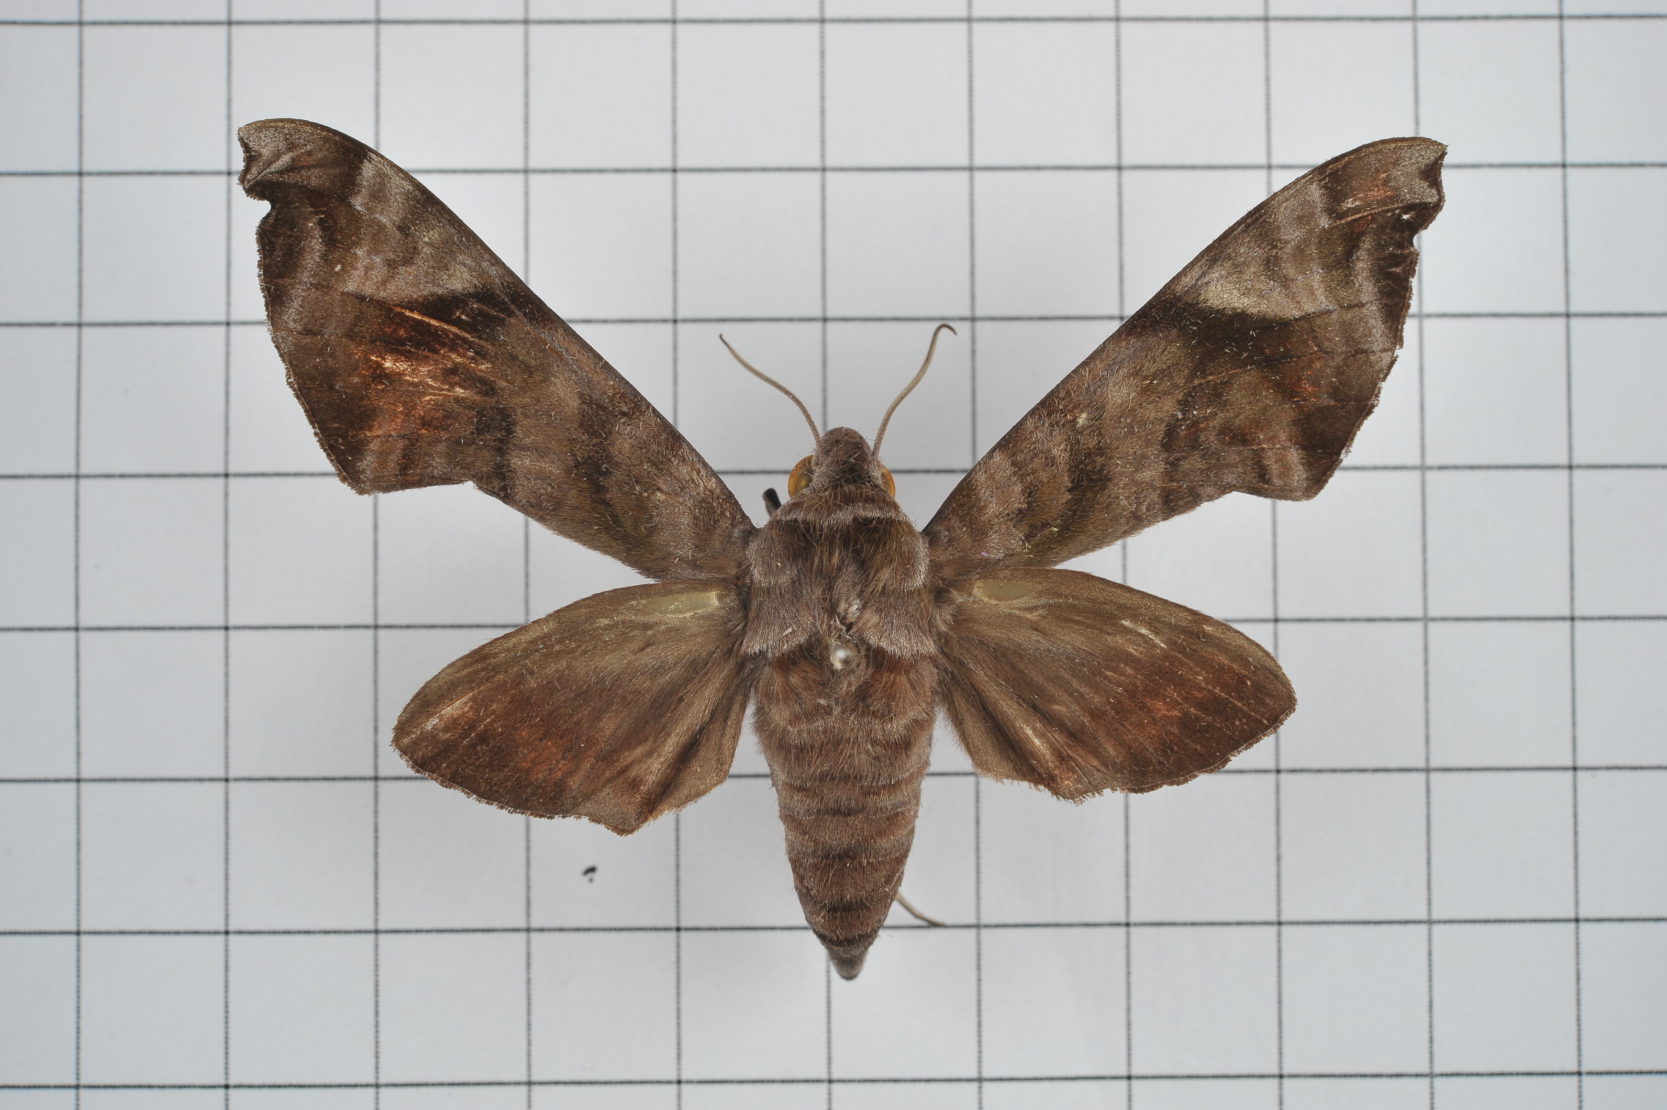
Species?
Acosmeryx castanea
